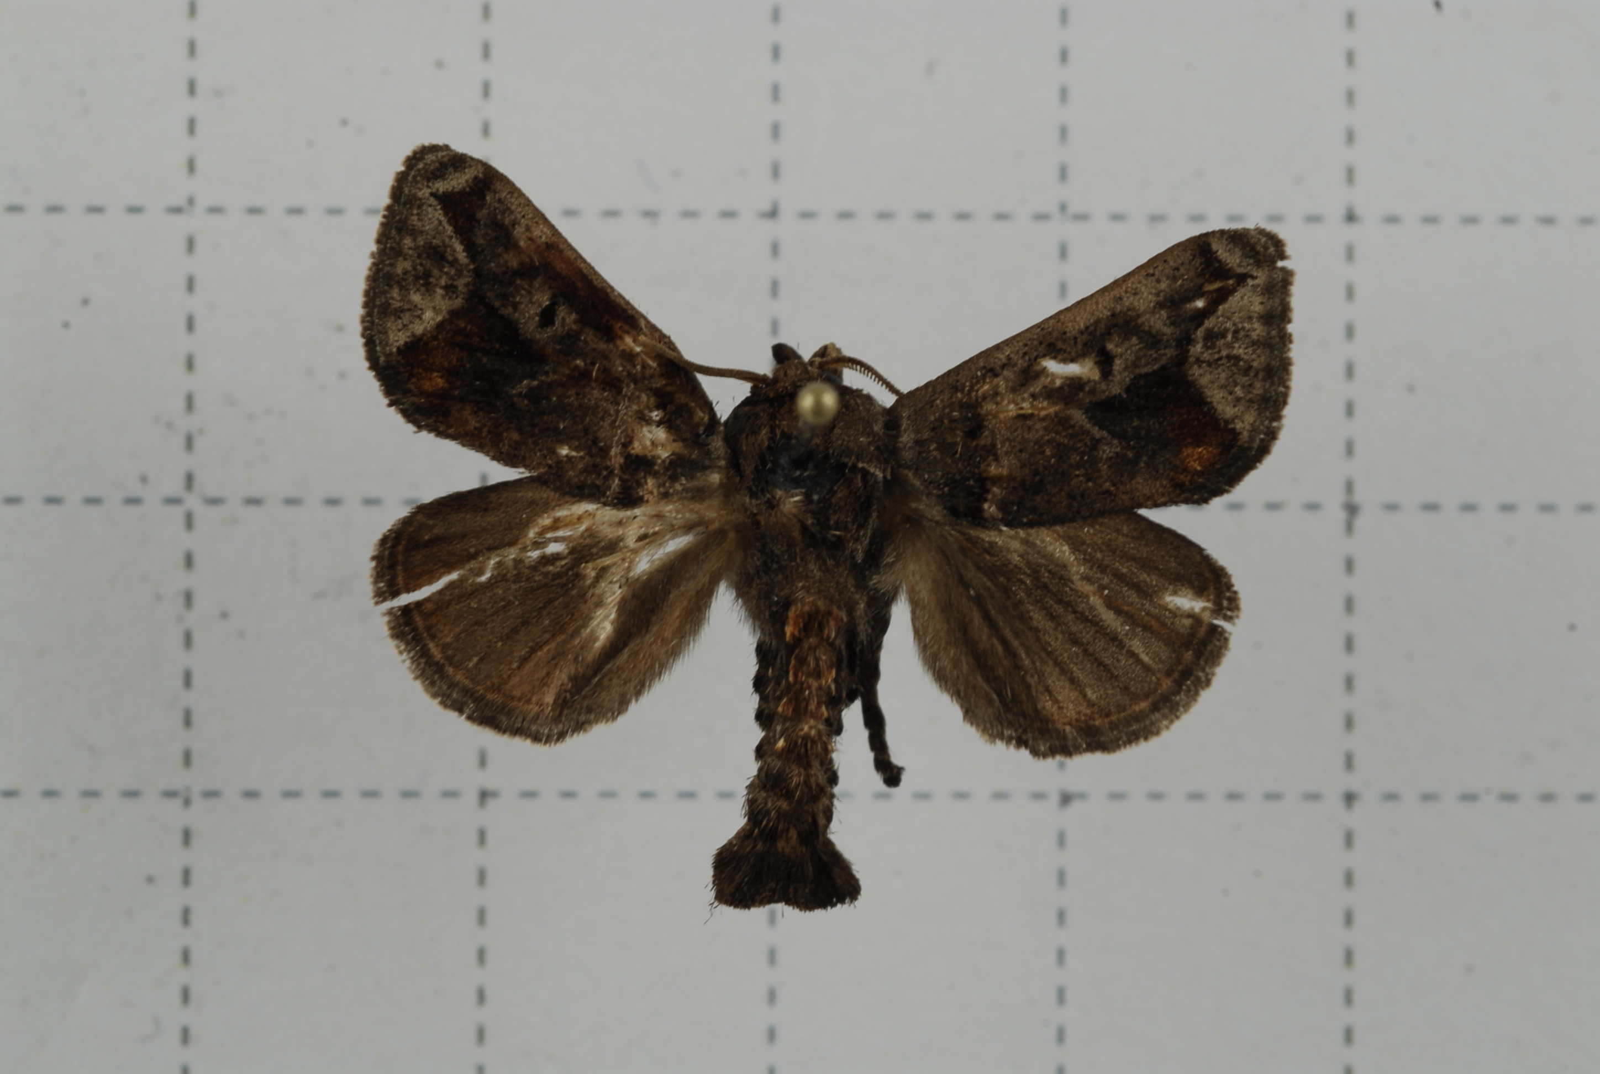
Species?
Phlossa conjuncta
